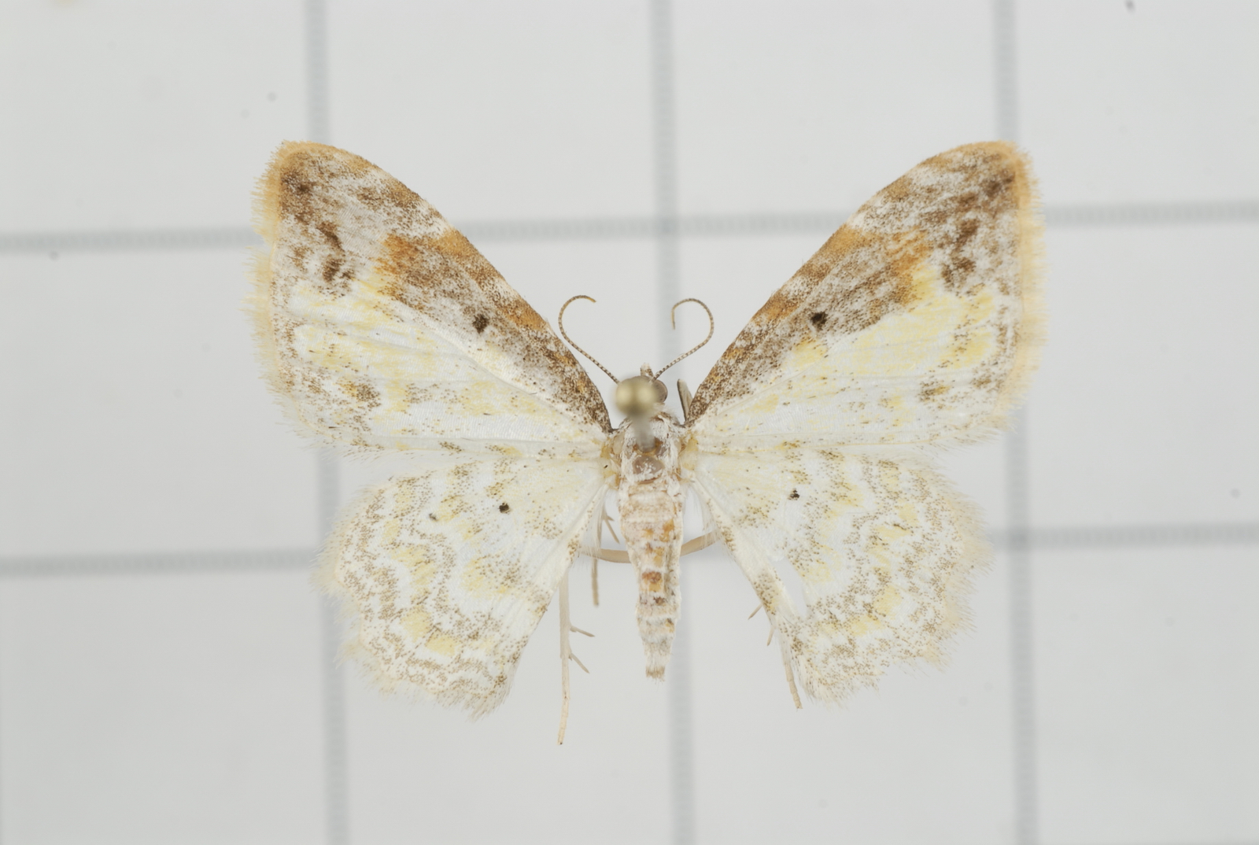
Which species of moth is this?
Acolutha pictaria imbecilla
